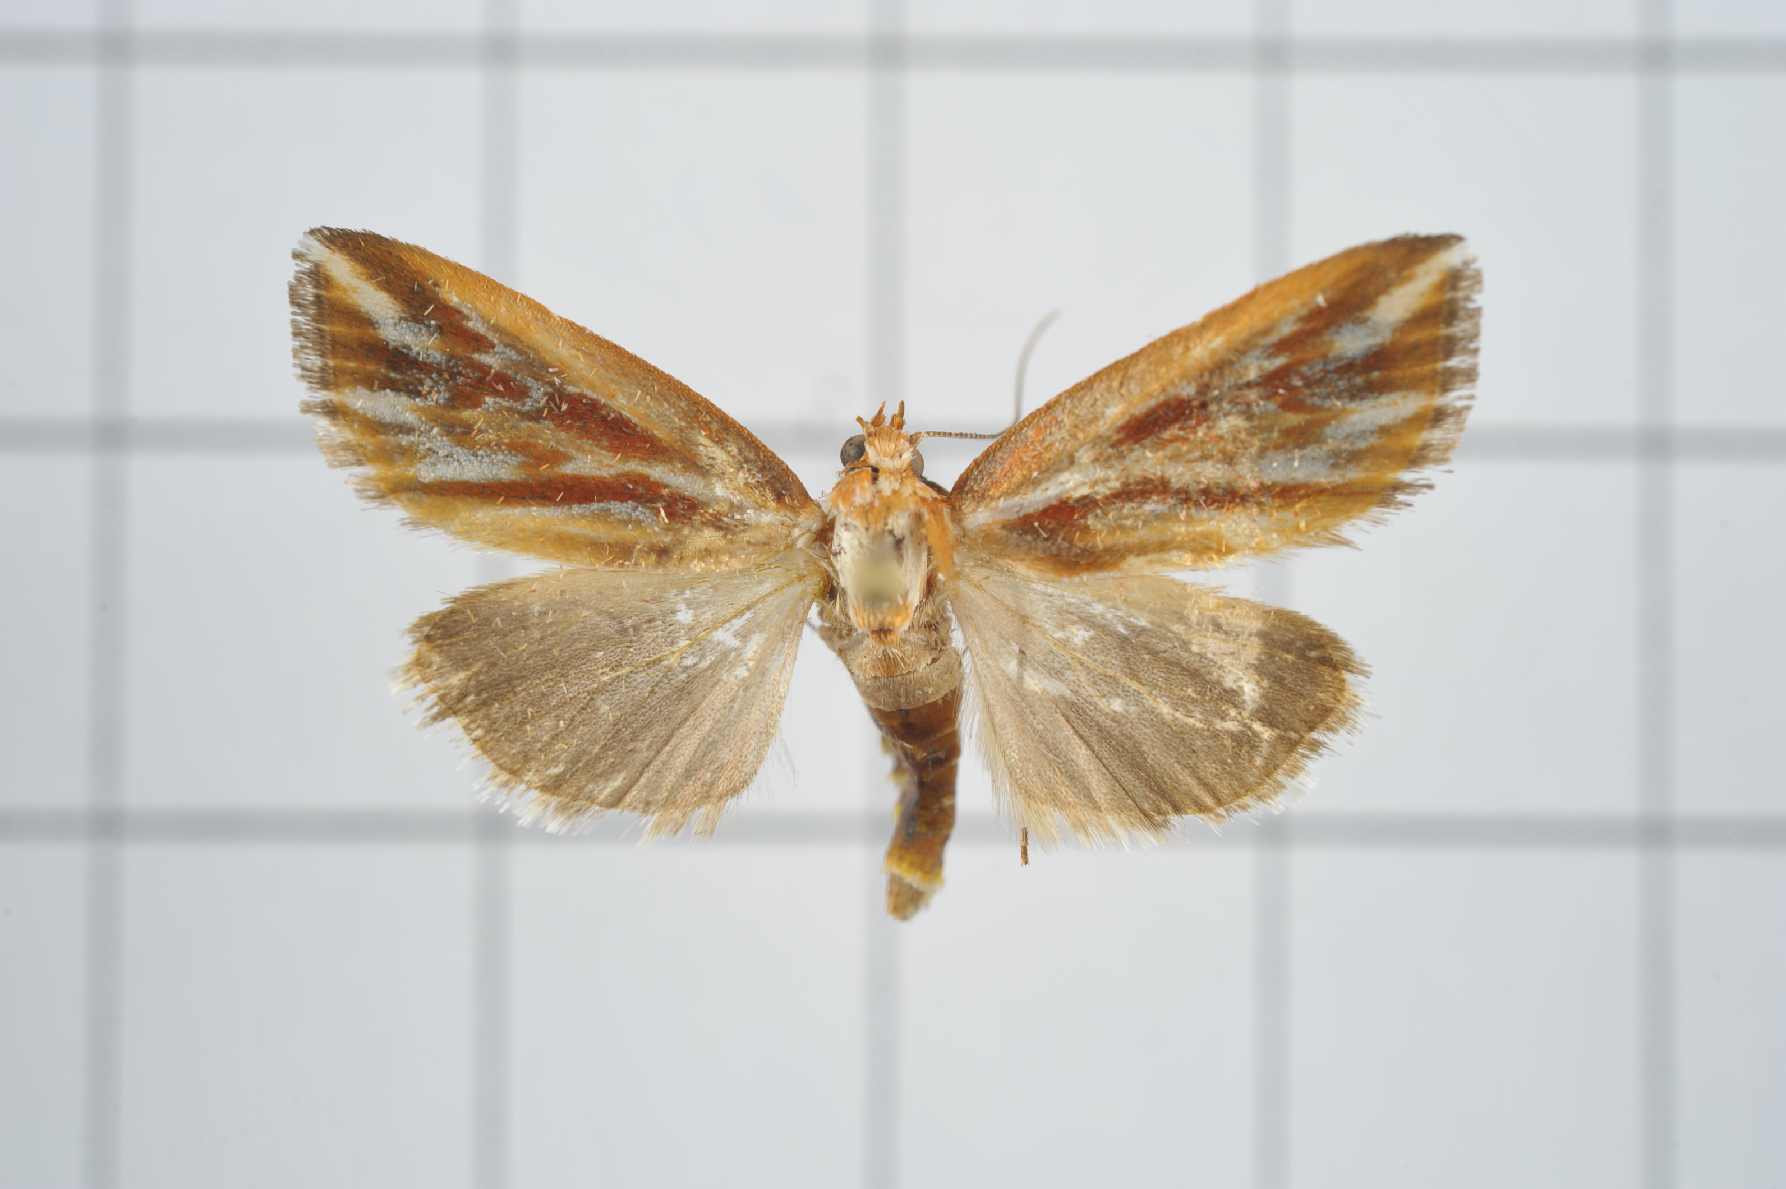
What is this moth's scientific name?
Narangodes confluens
